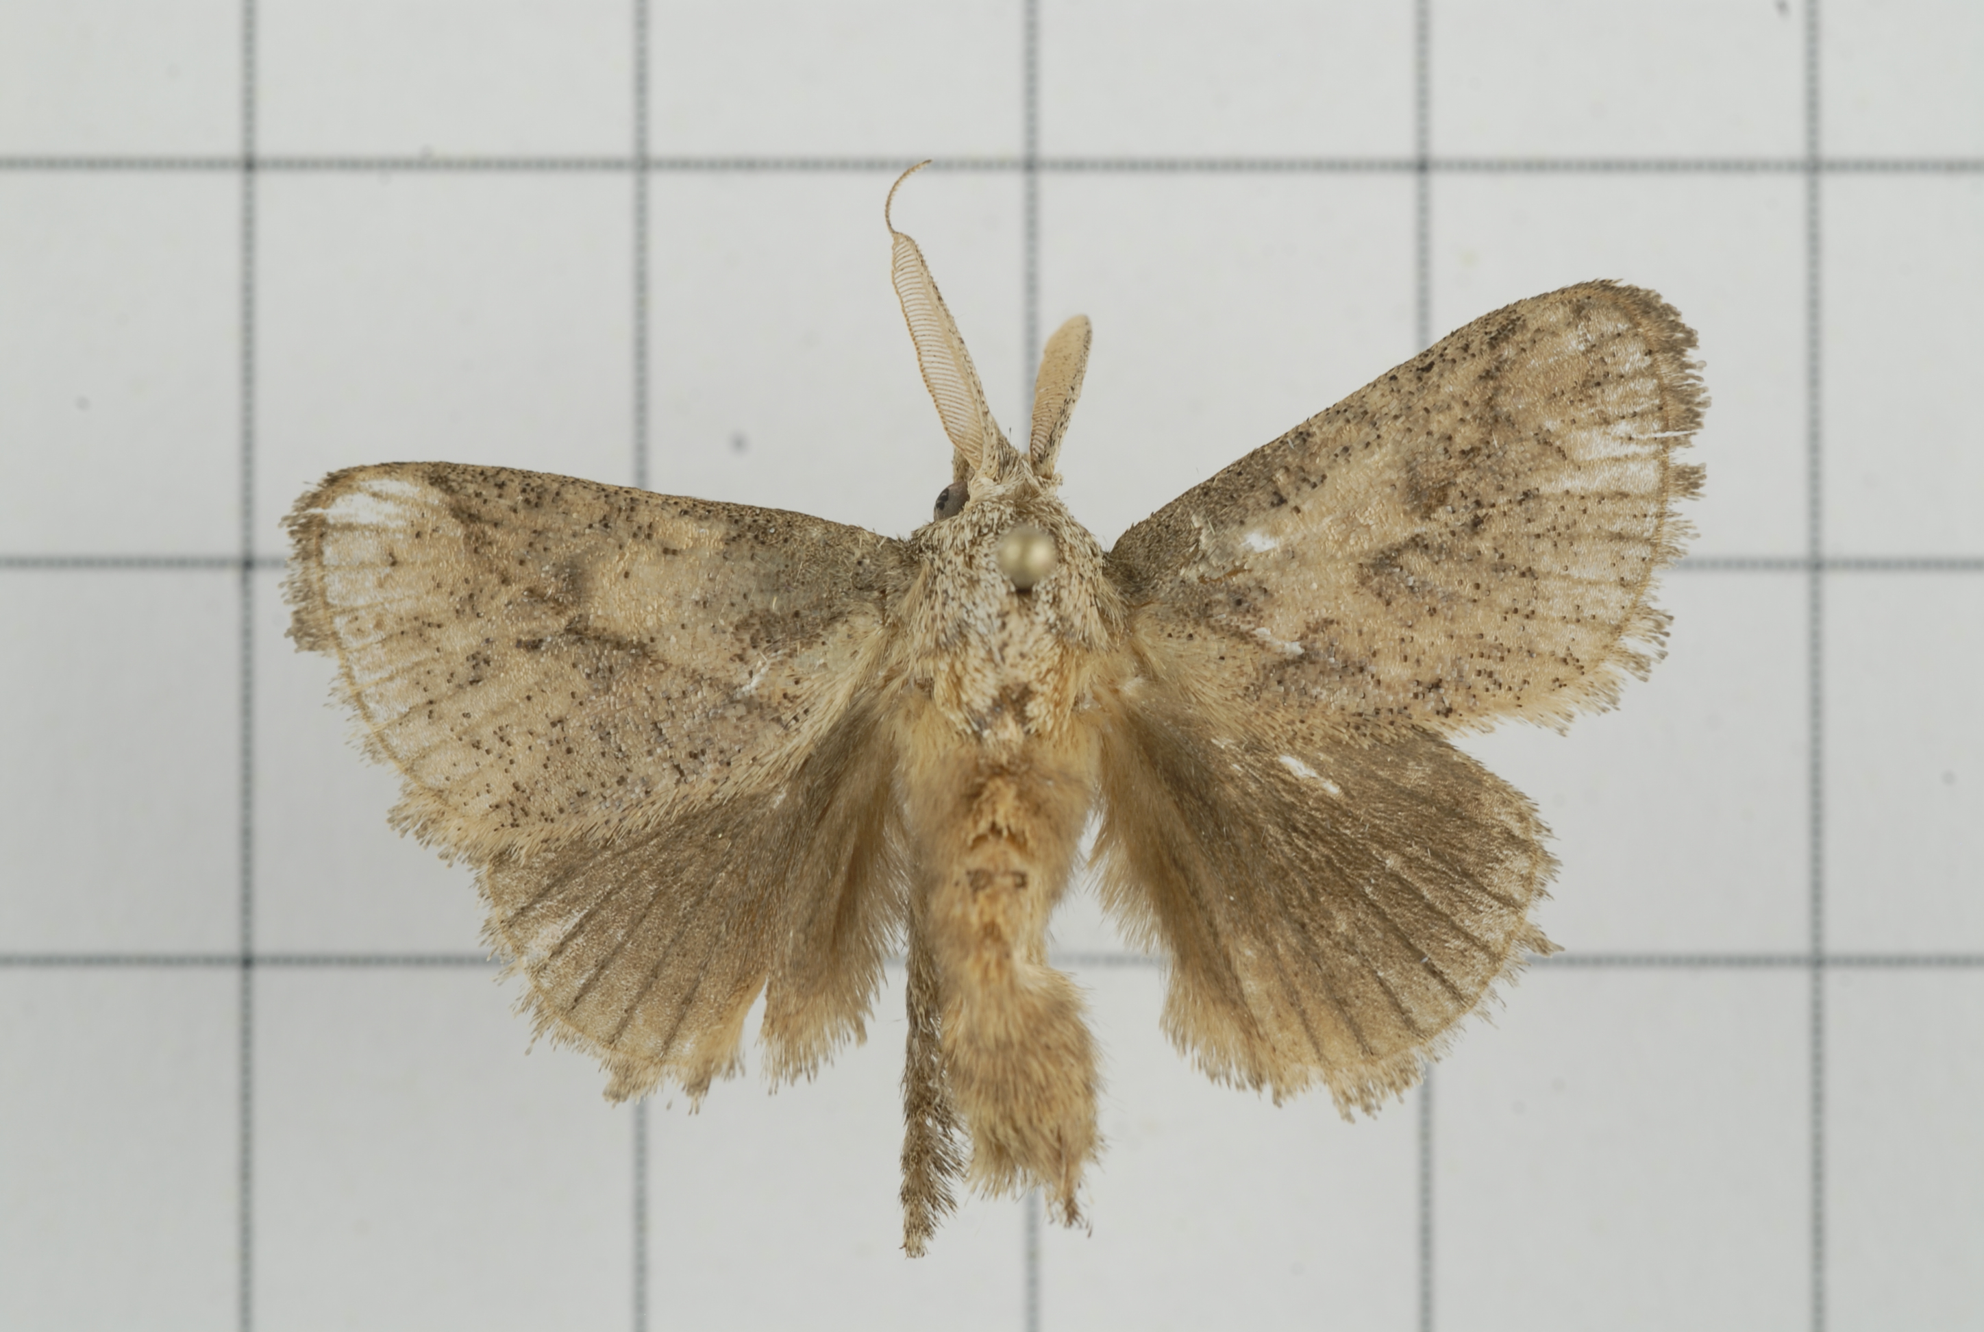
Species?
Susica sinensis
